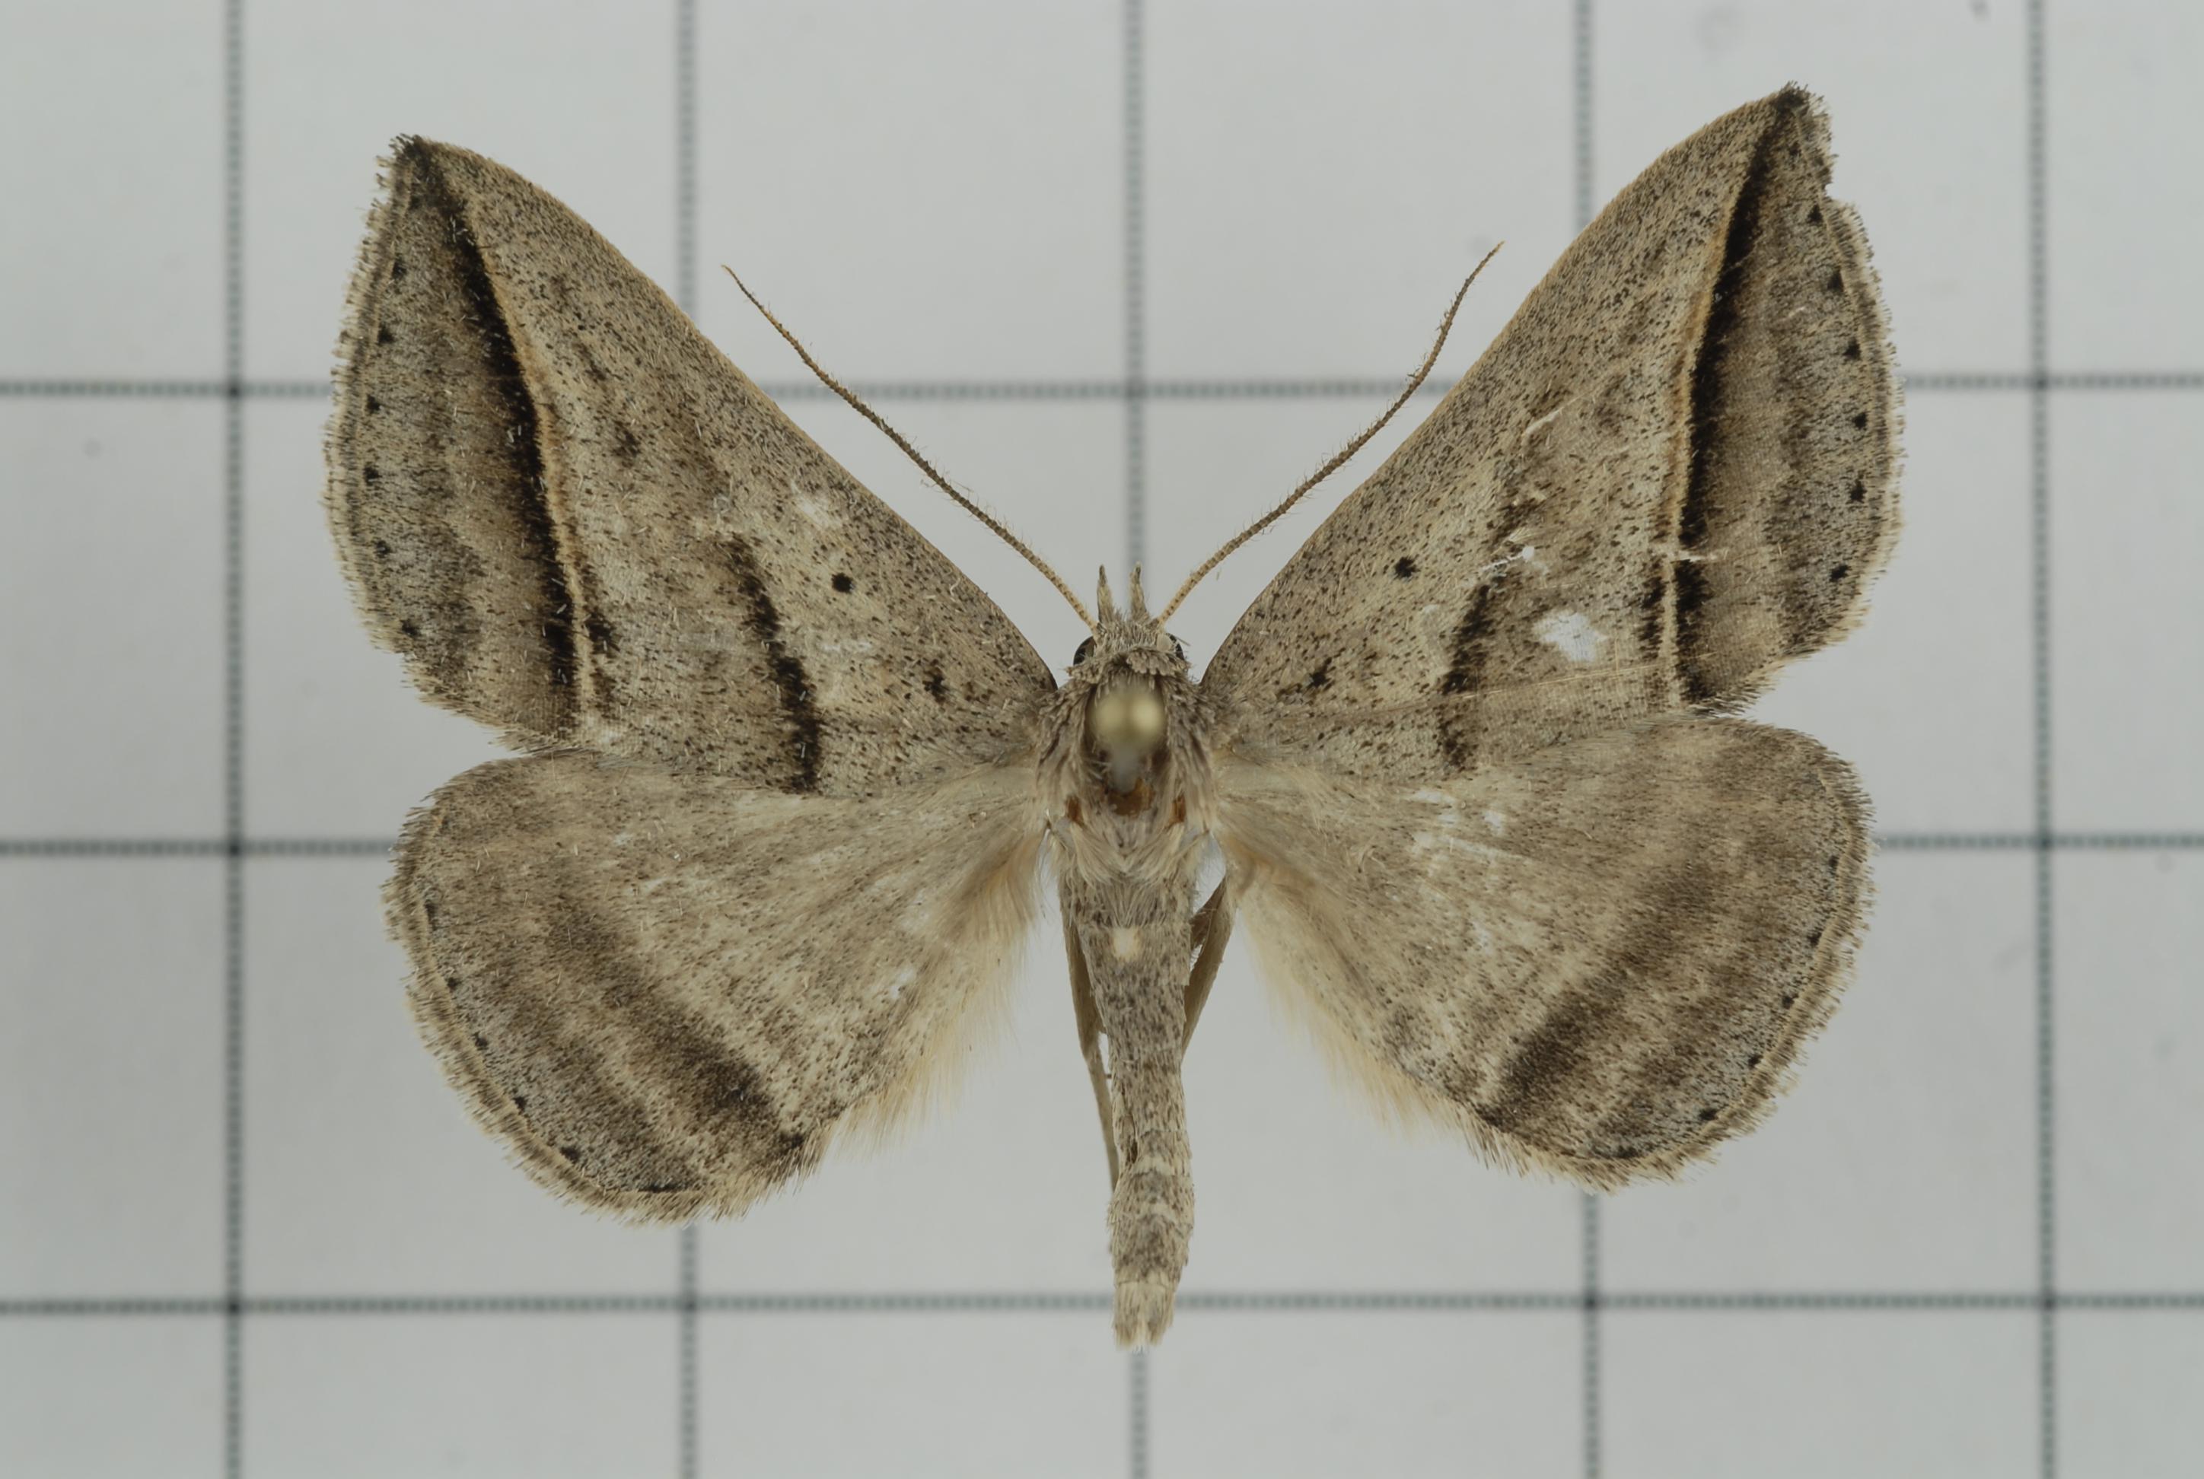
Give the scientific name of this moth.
Blasticorhinus bifasciata
